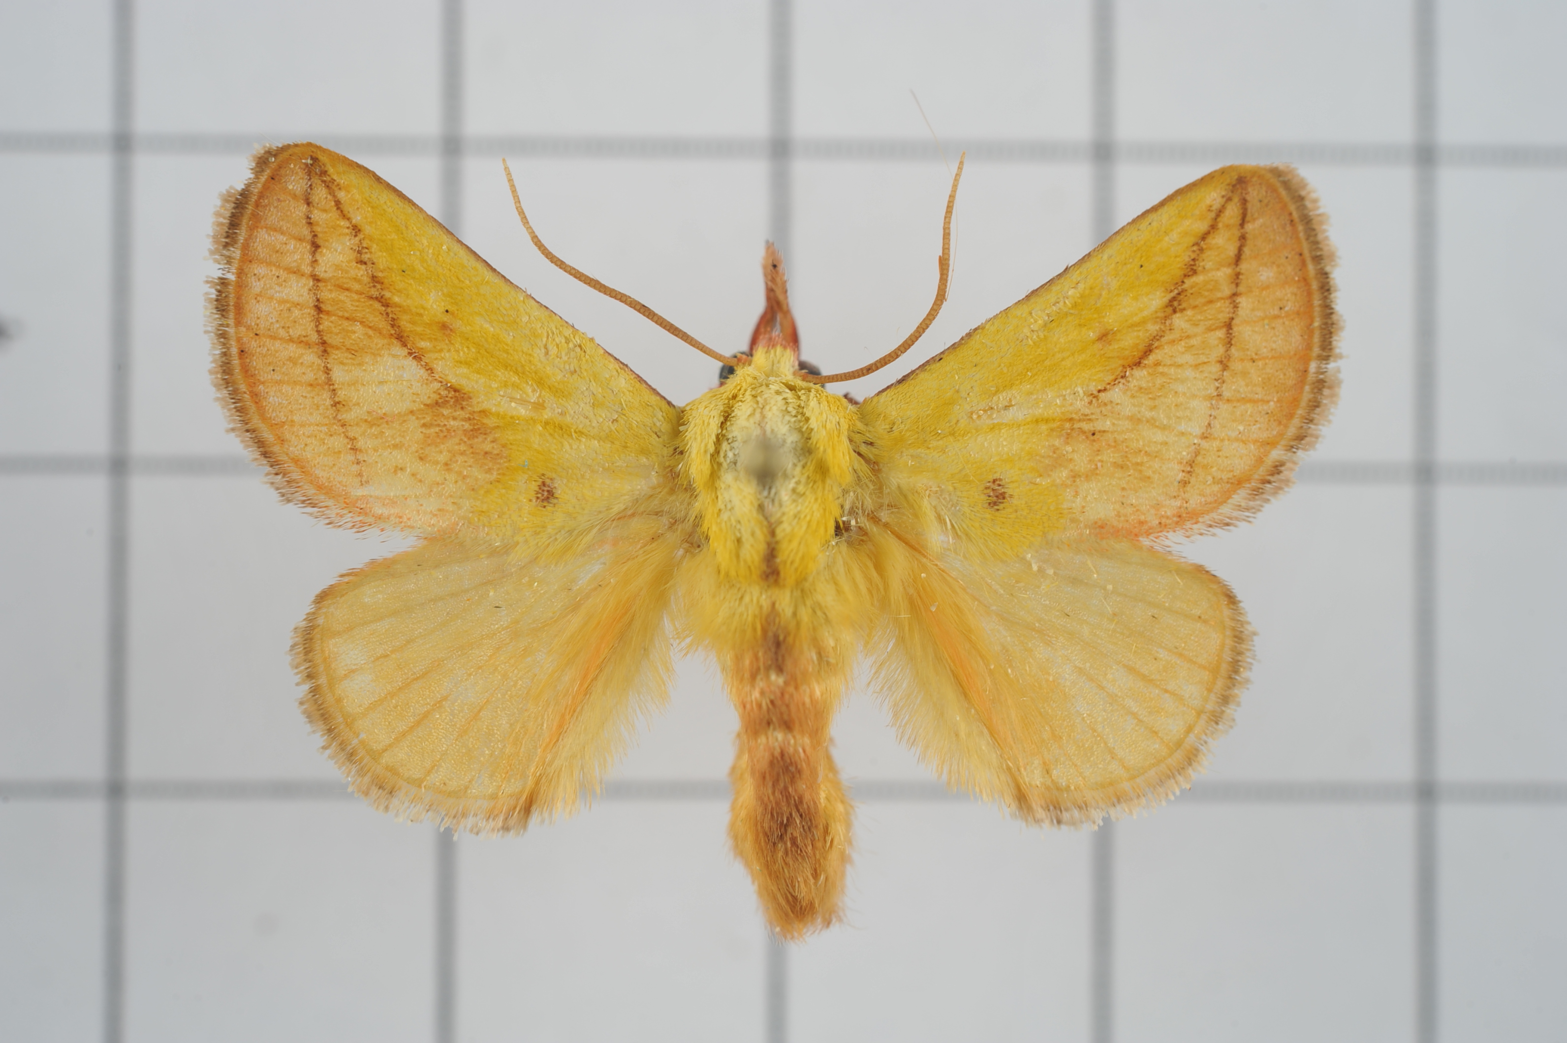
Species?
Monema rubriceps
